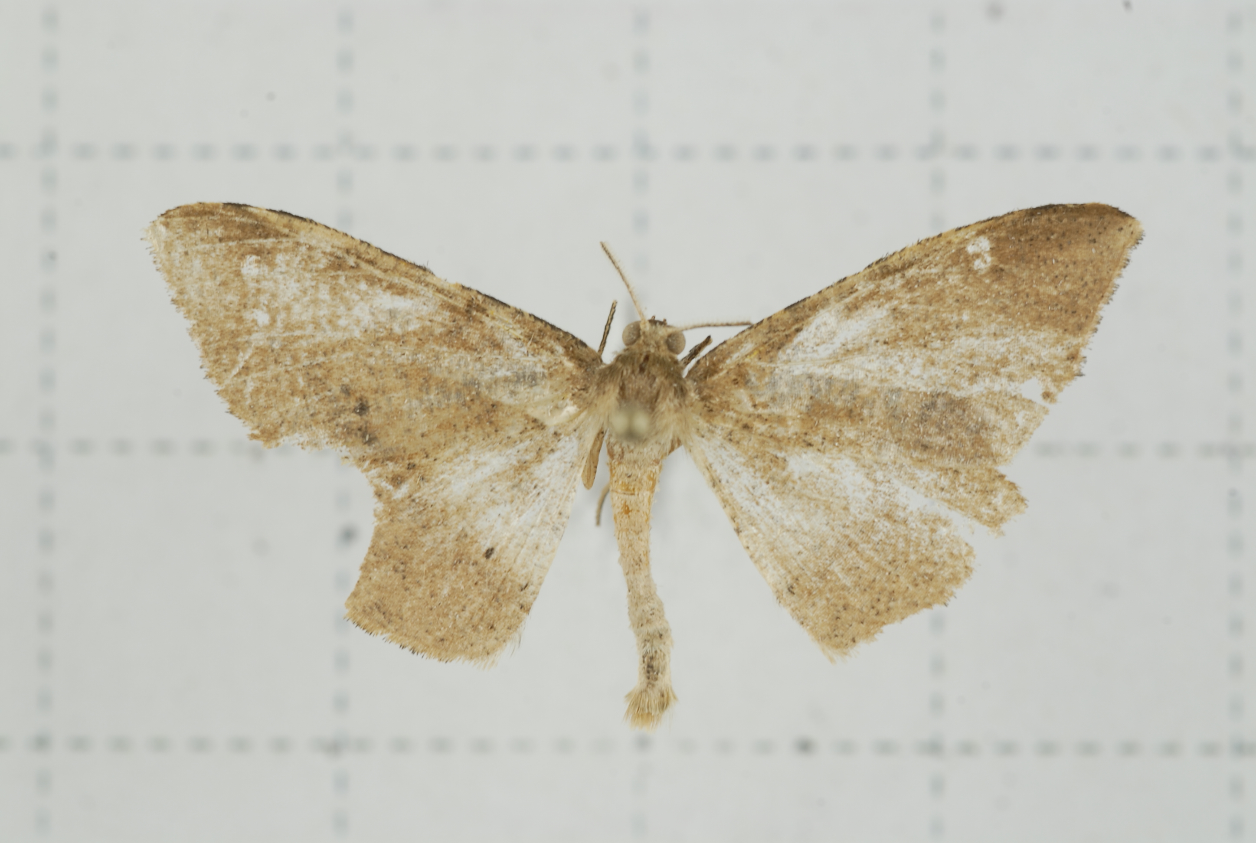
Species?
Krananda falcata
